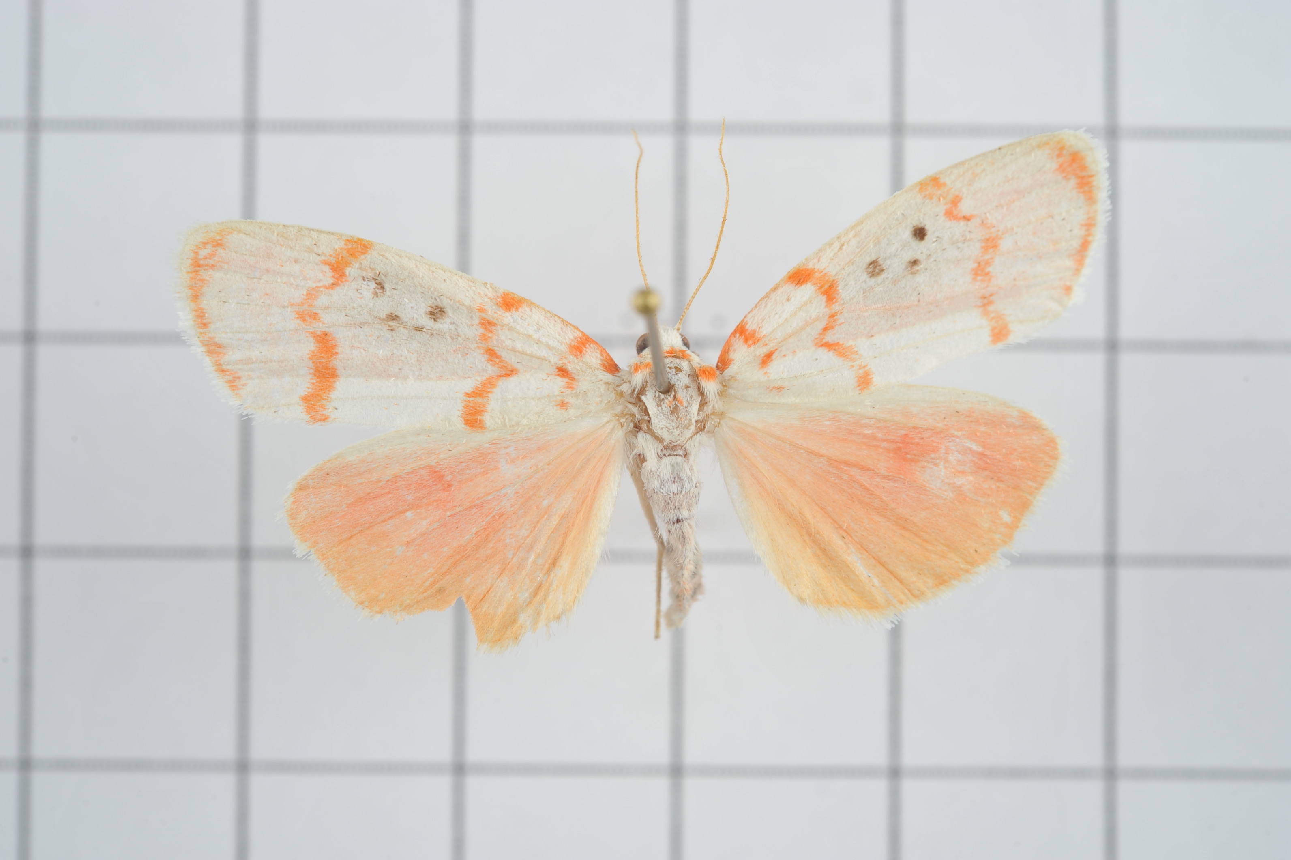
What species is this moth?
Cyana propinqua
